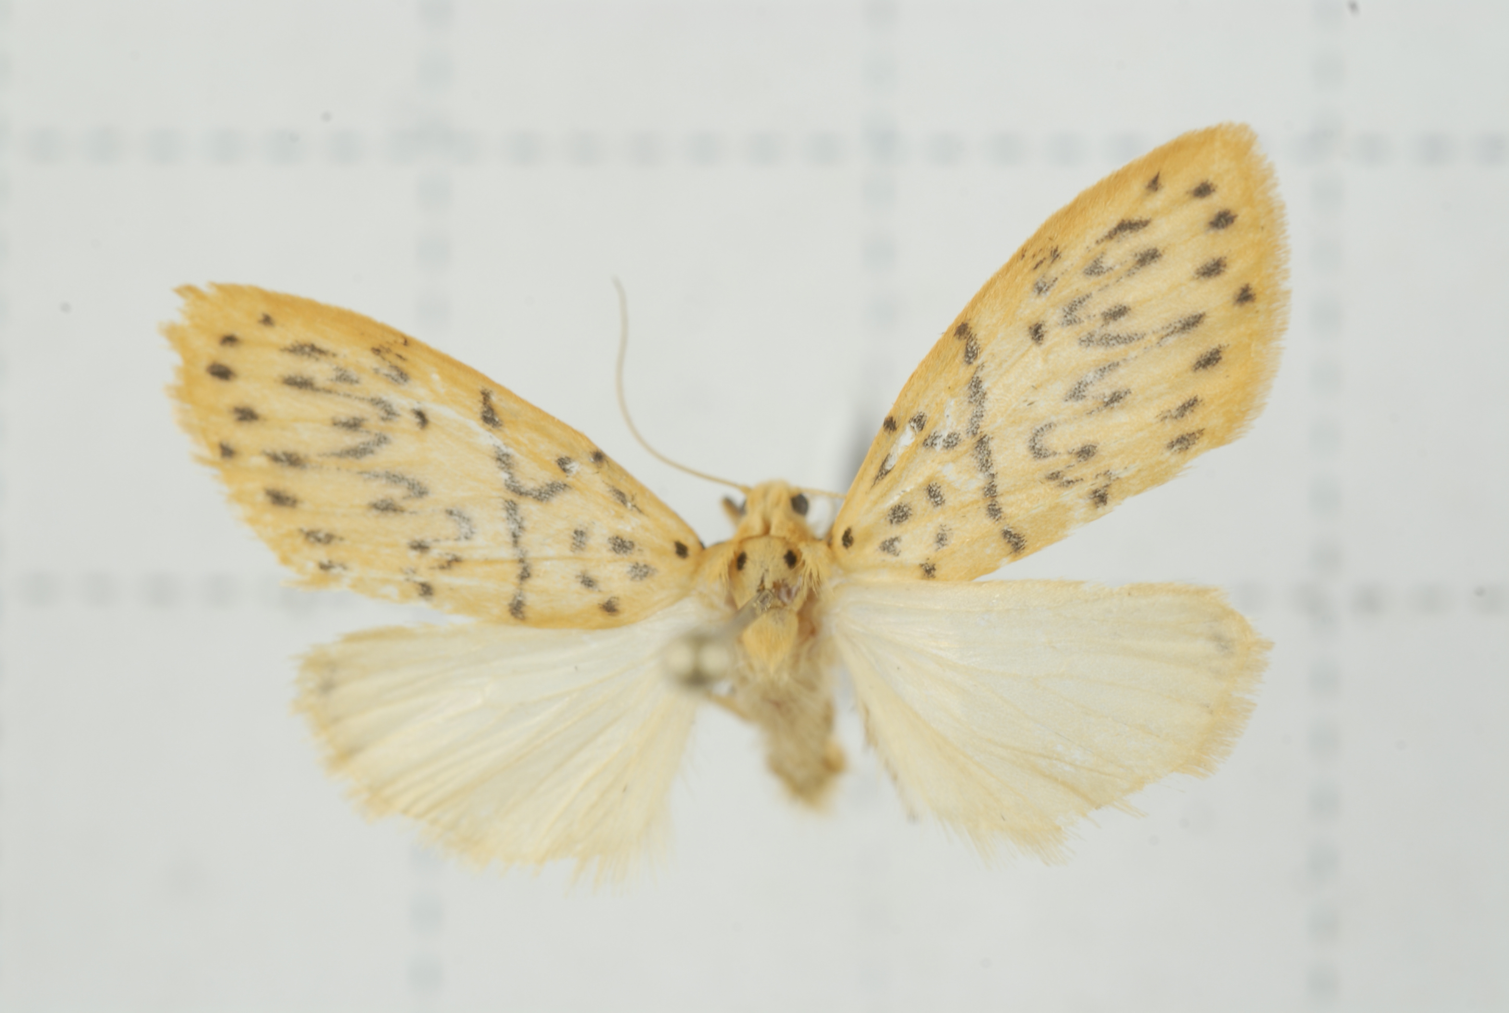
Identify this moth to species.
Huangilene alikangiae alikangiae
